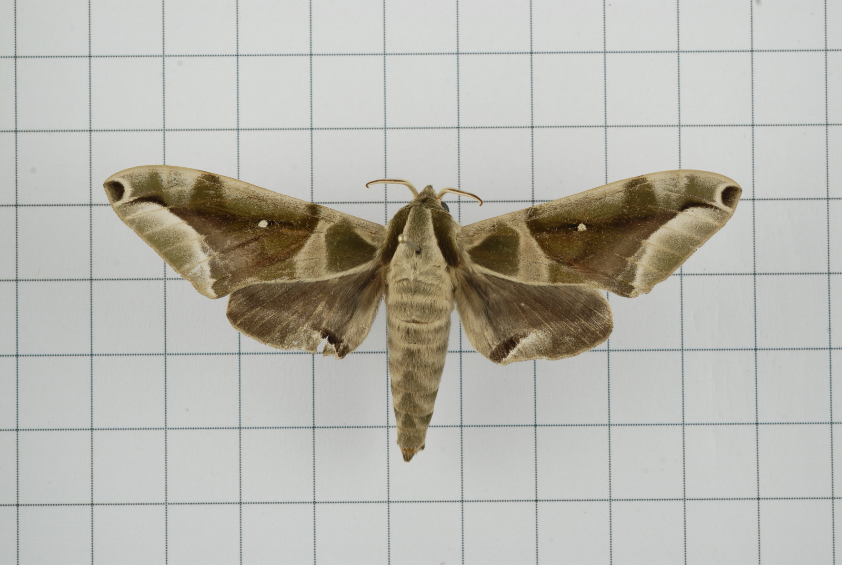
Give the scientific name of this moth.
Parum colligata
